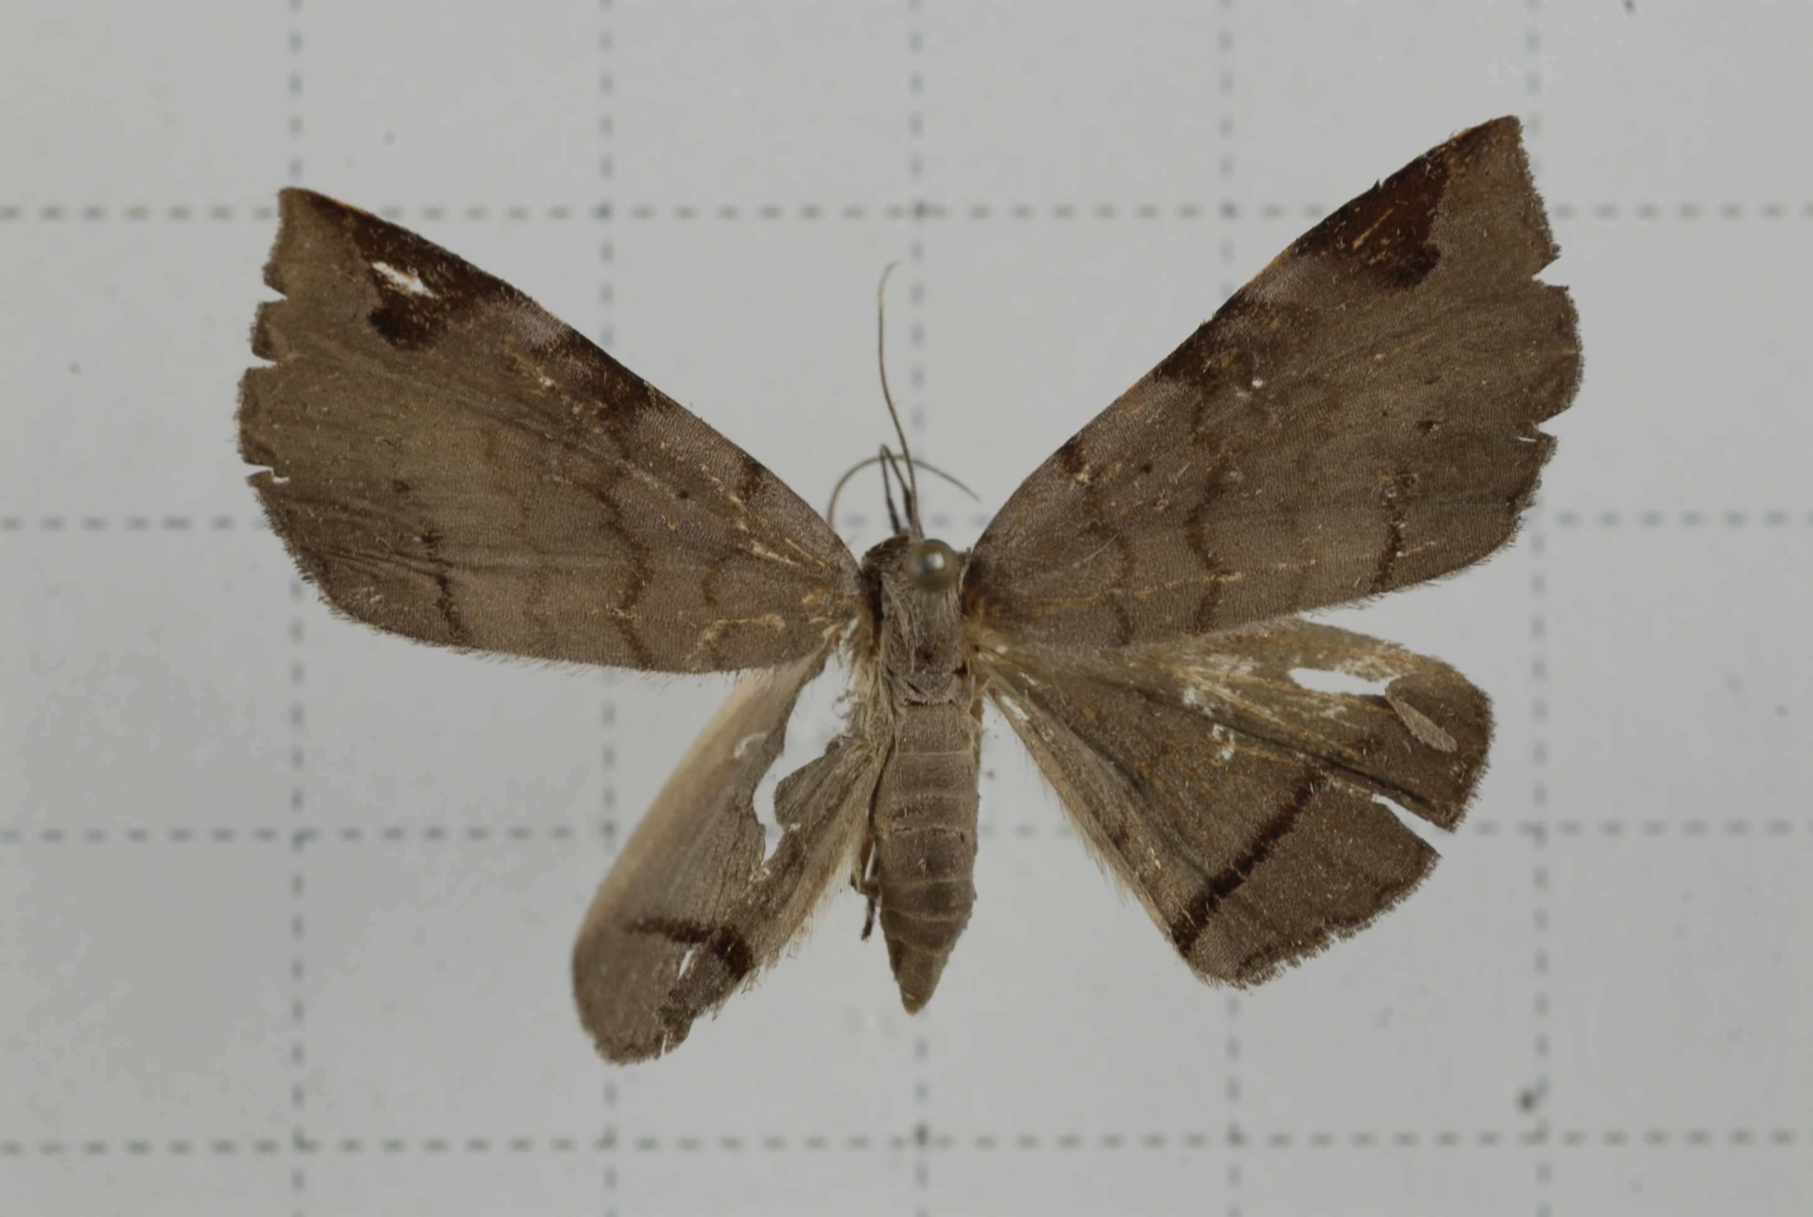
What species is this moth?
Mecodina subcostalis
